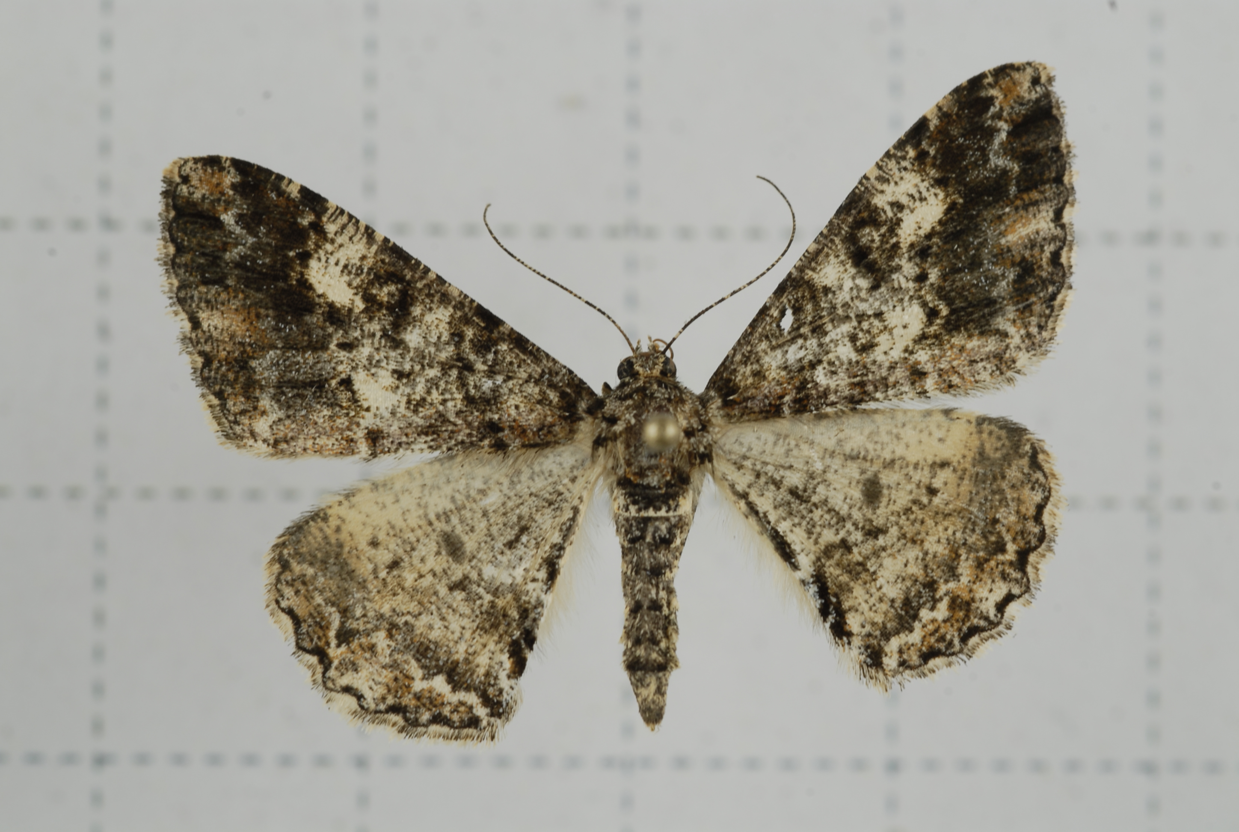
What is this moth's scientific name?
Alcis taiwanovariegata
